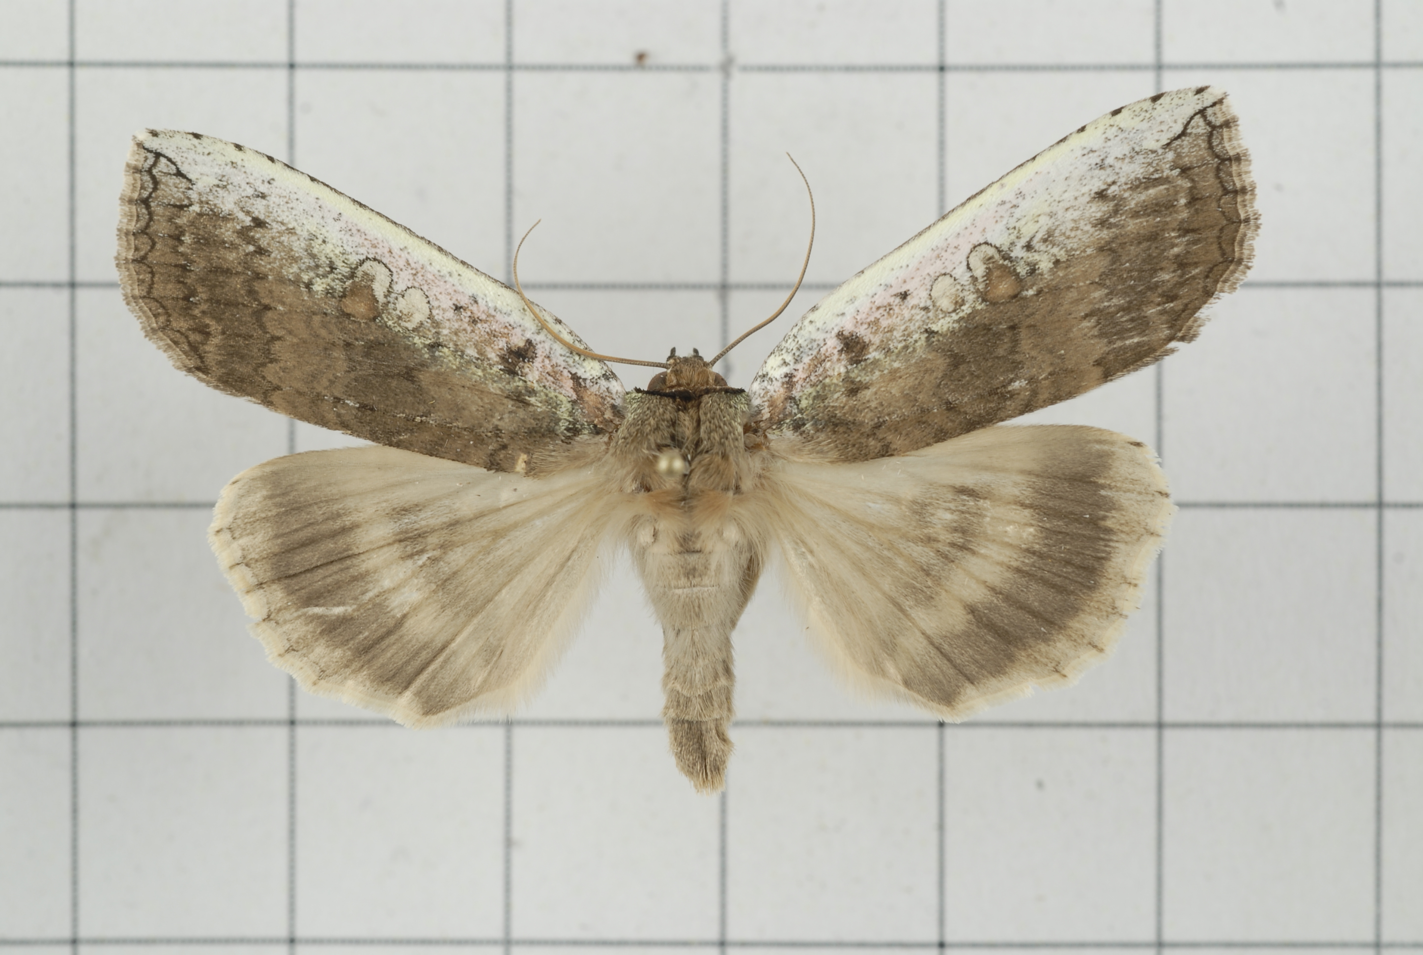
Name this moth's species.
Tethea oberthueri taiwana
